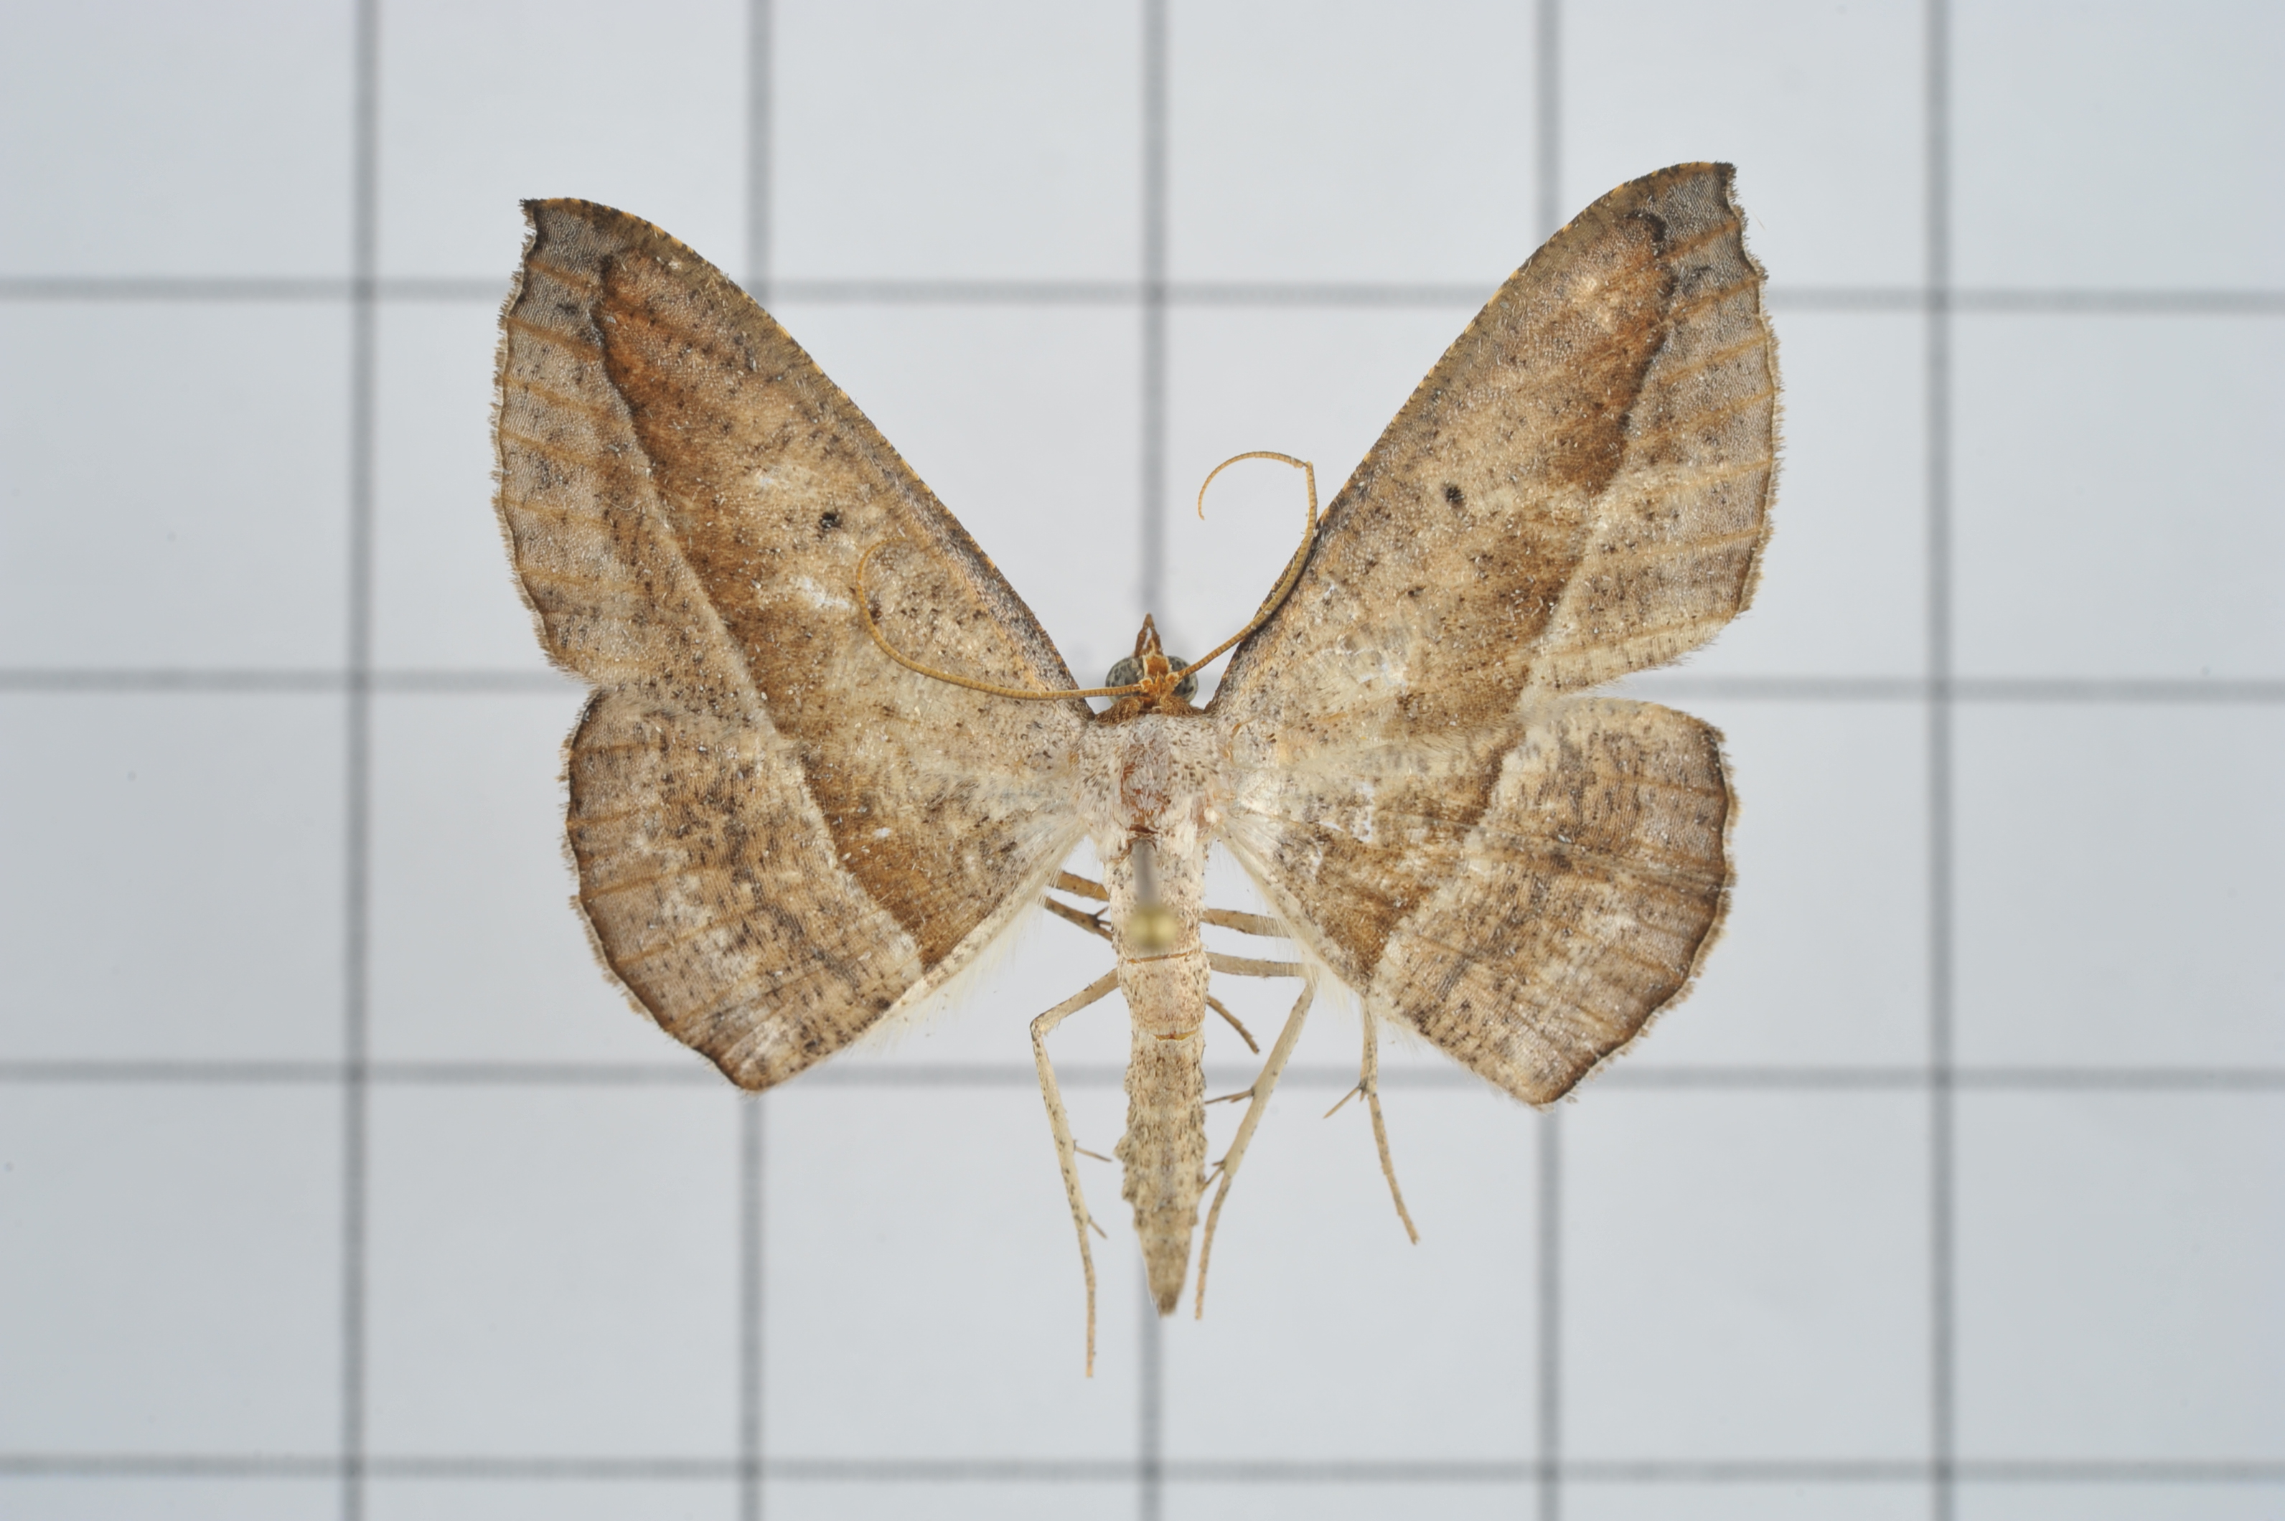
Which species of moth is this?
Nadagara vigaia
